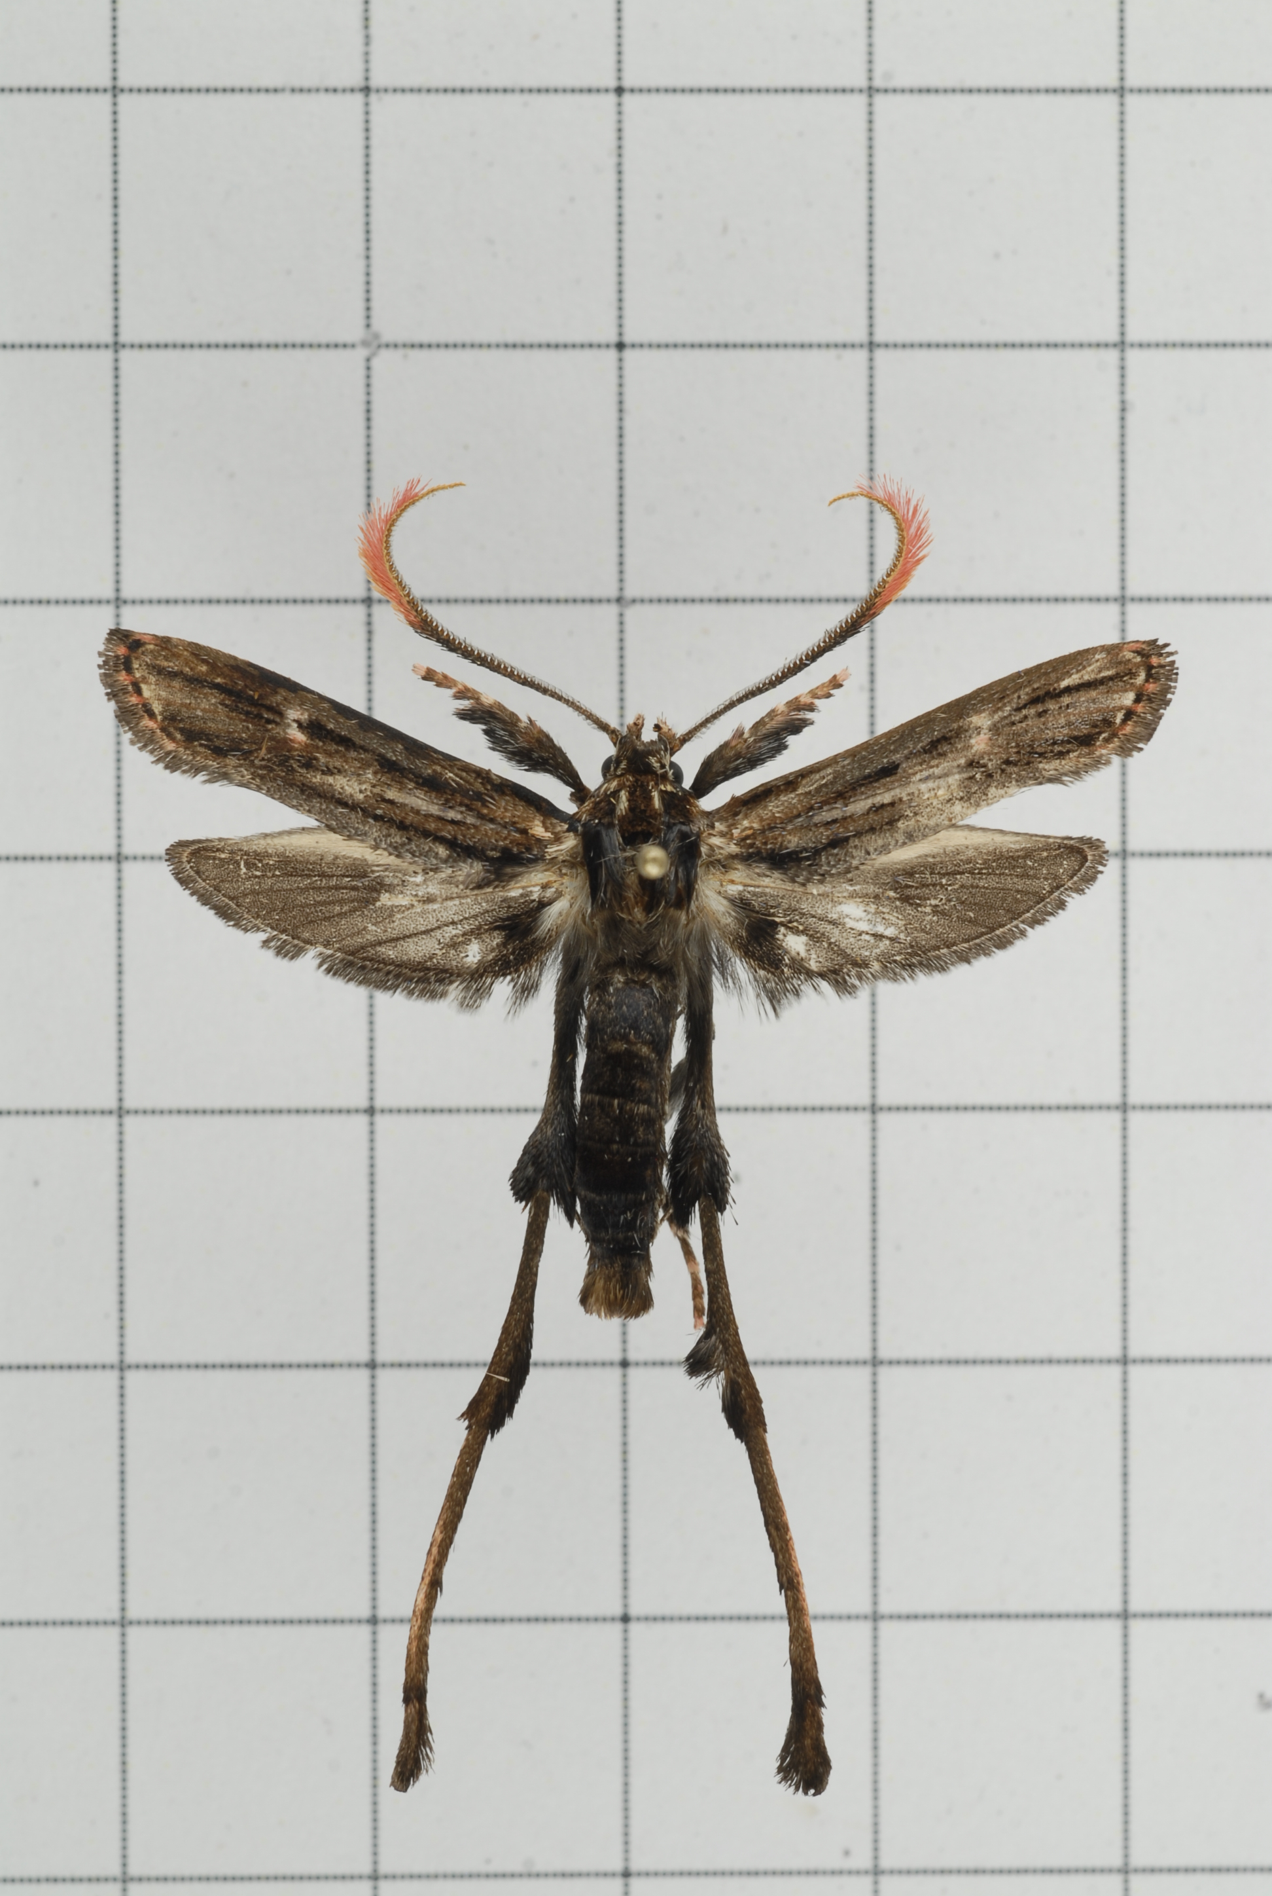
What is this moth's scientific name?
Ashinaga longimana
